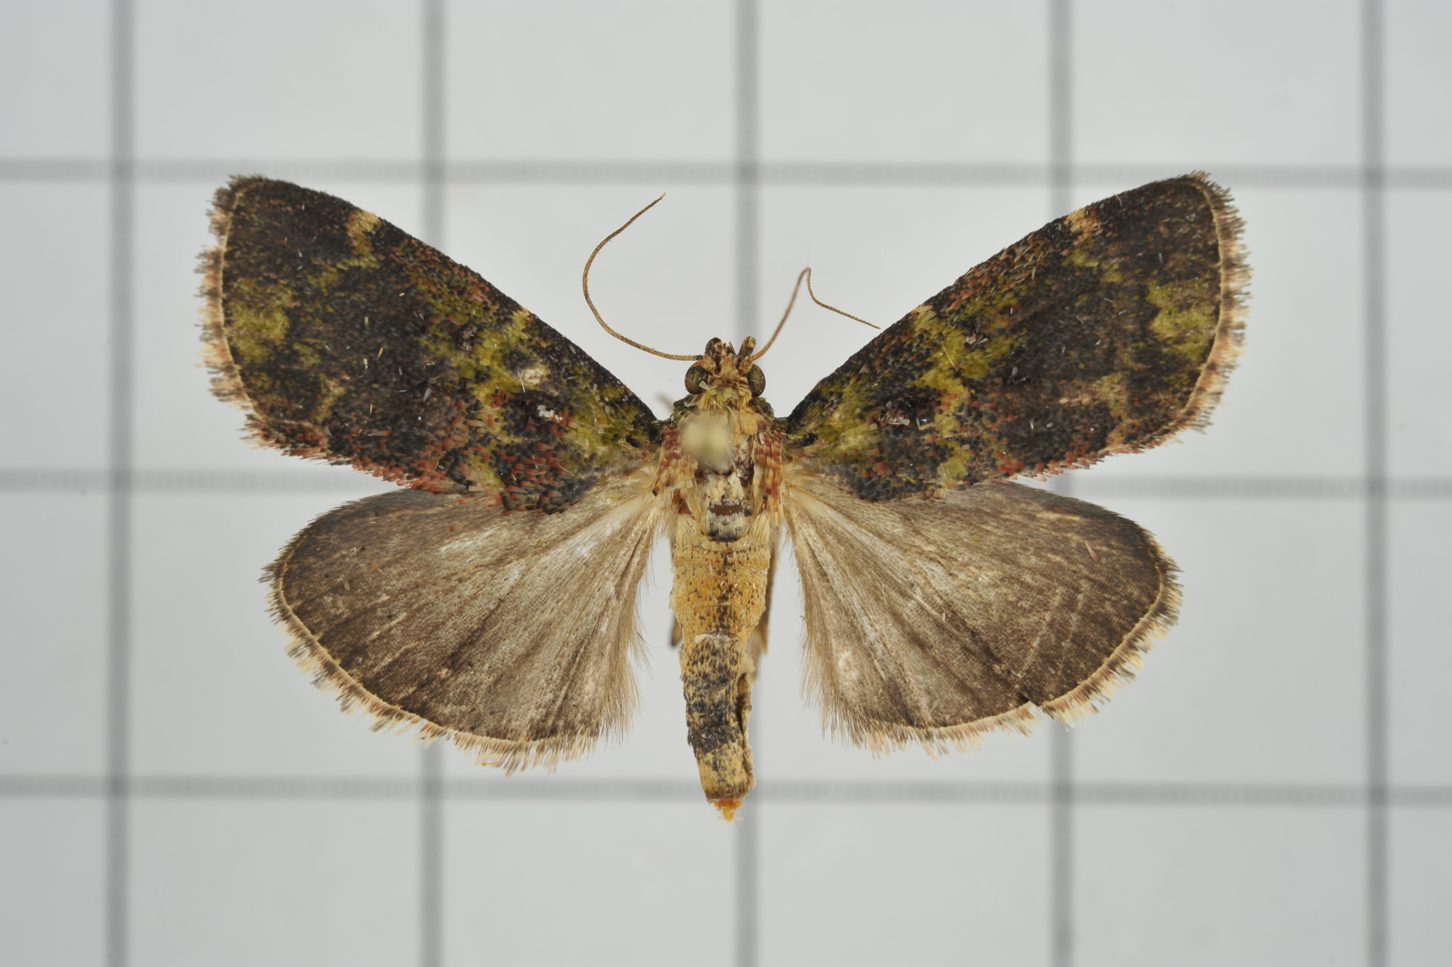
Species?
Orthaga olivacea
